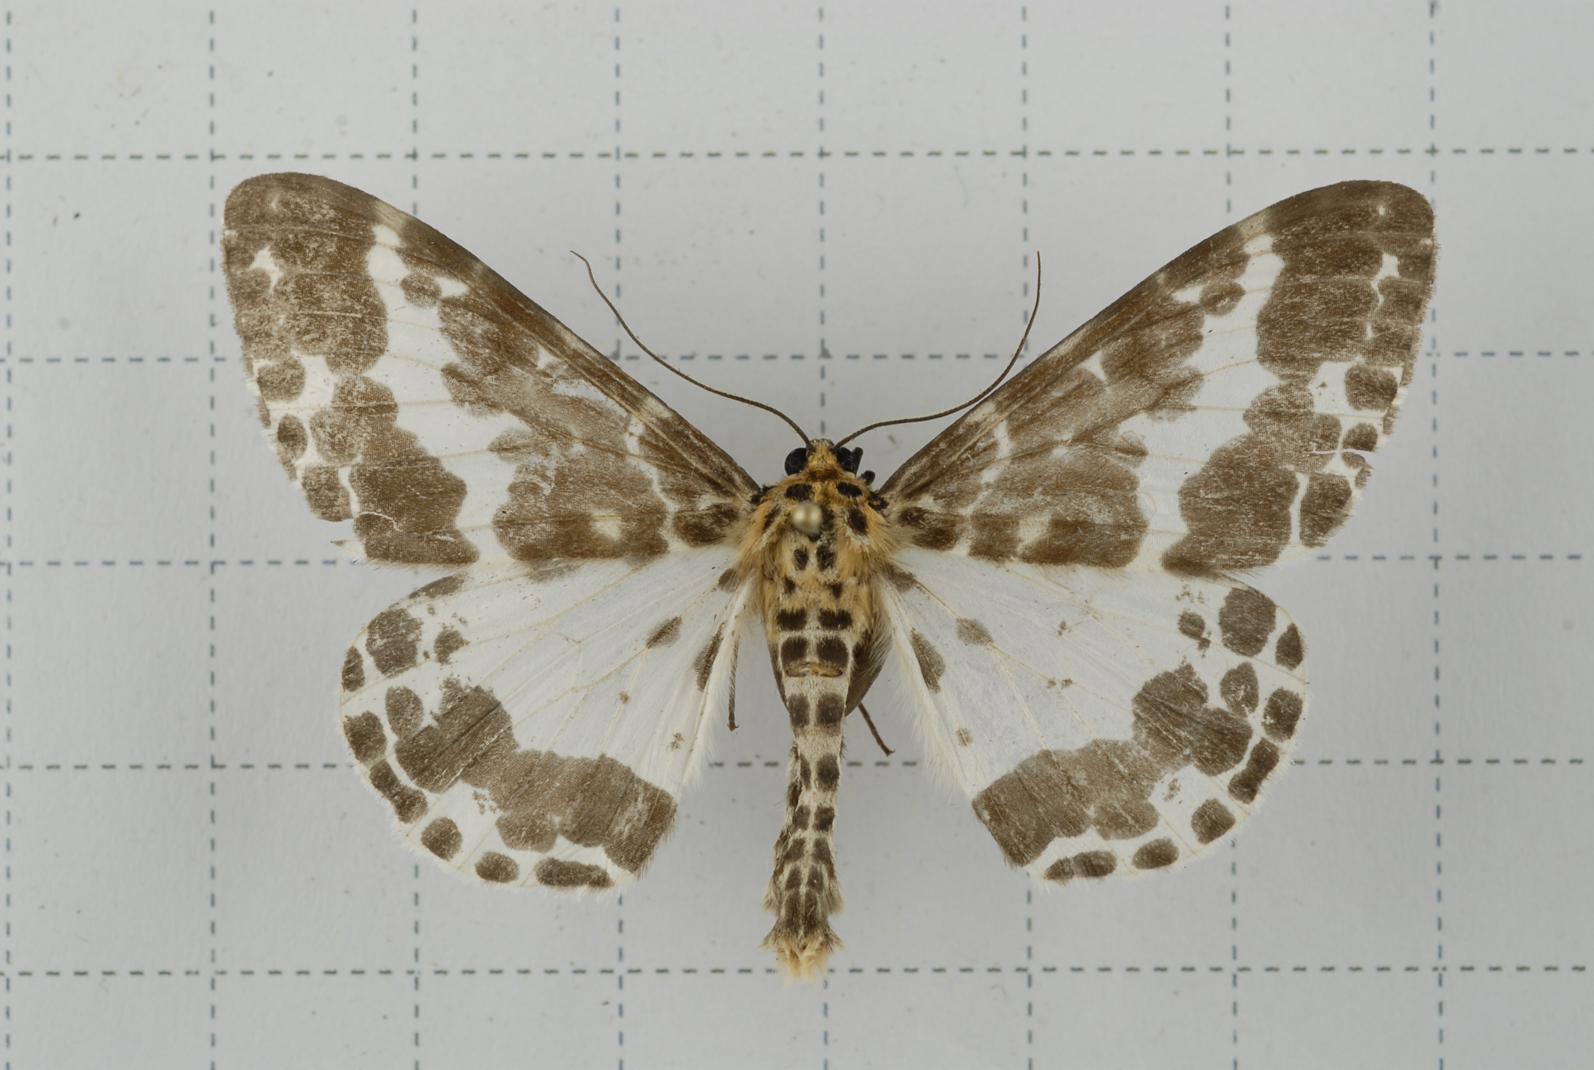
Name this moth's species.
Pogonopygia pavida pavida
